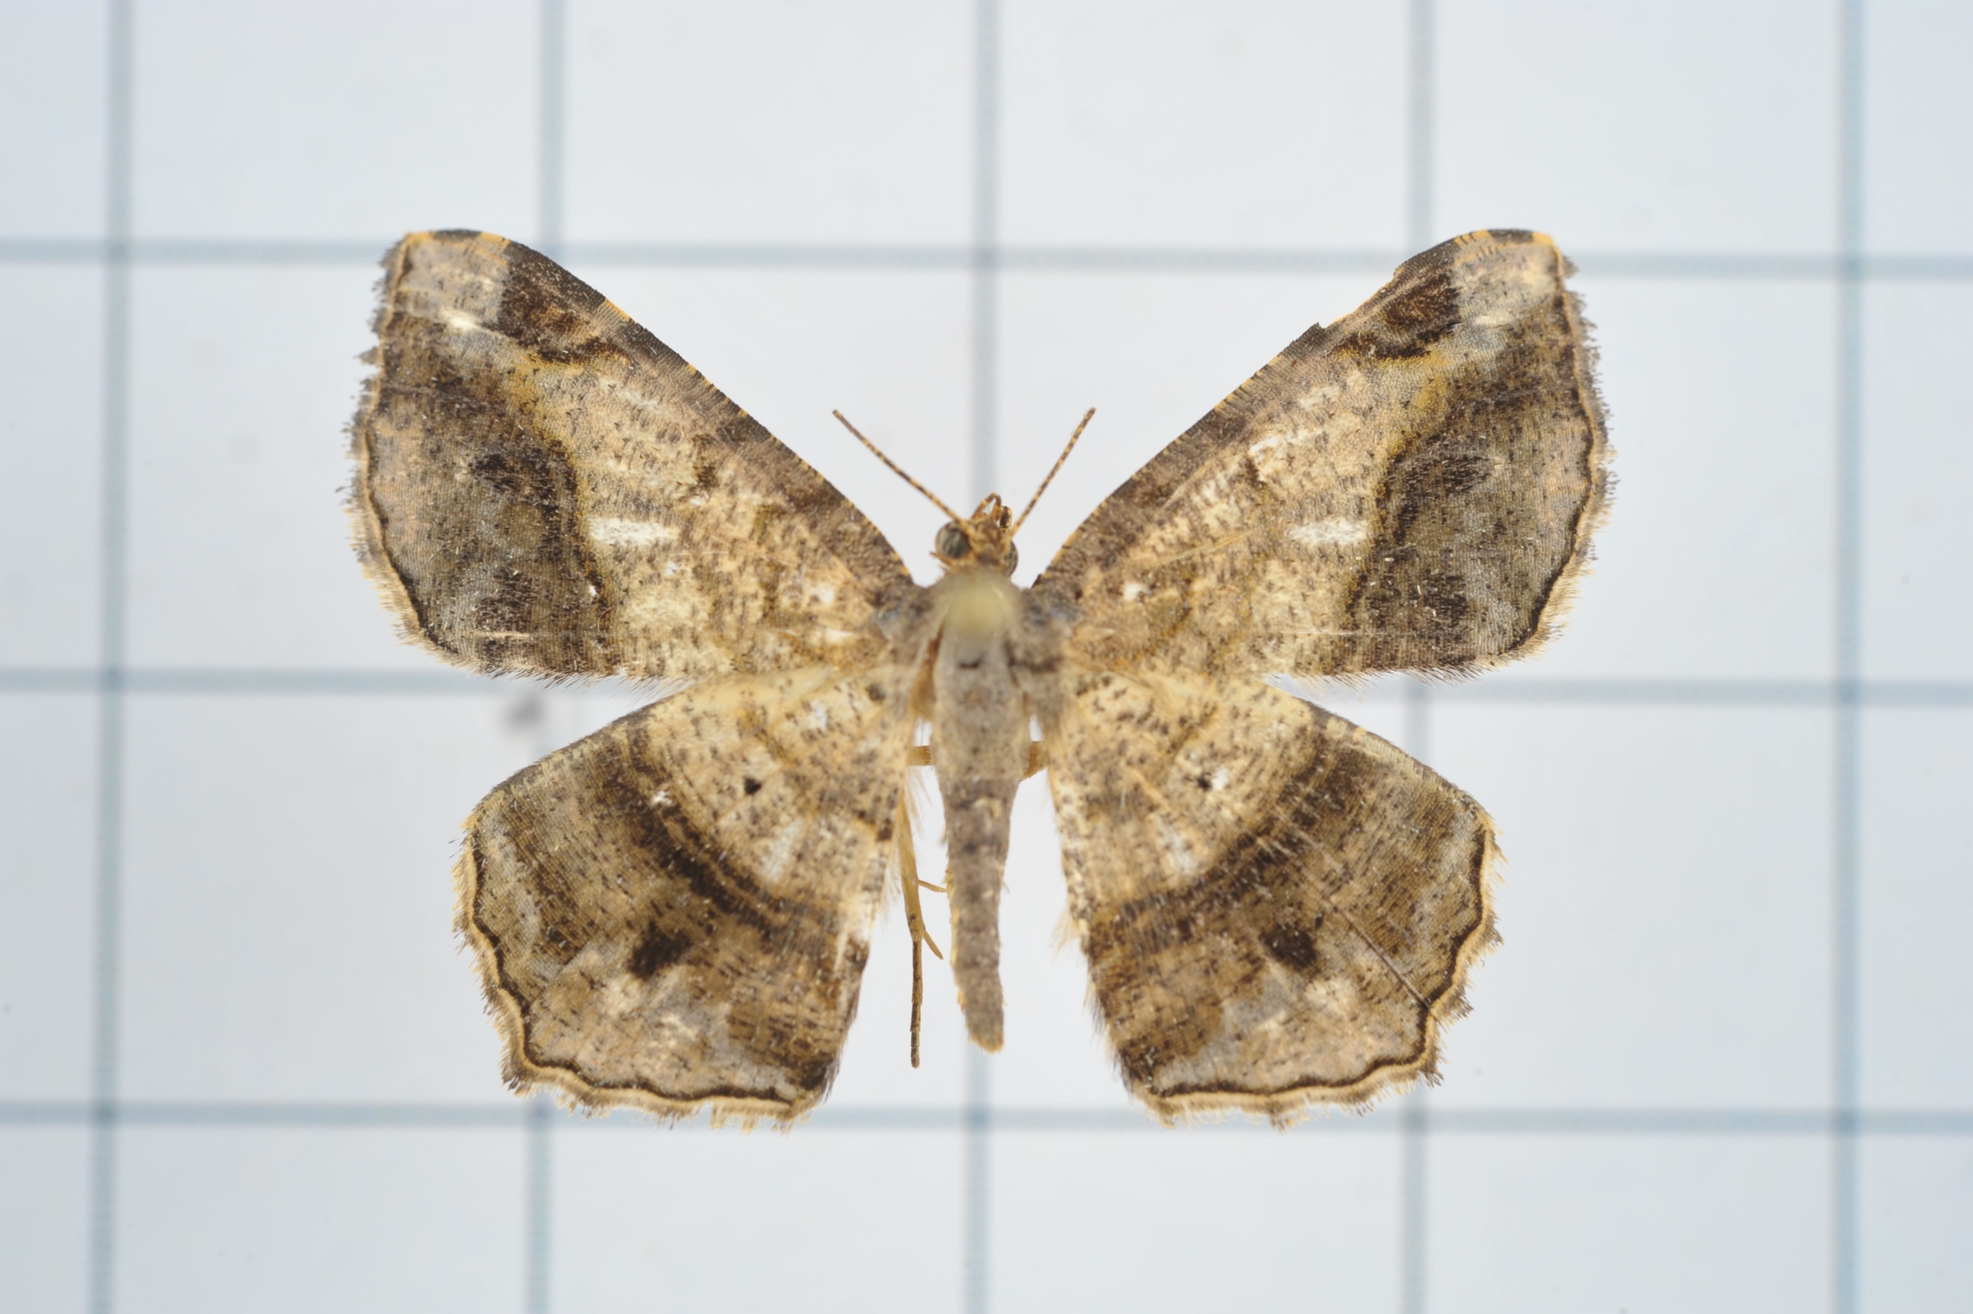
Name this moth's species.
Chiasmia hebesata
